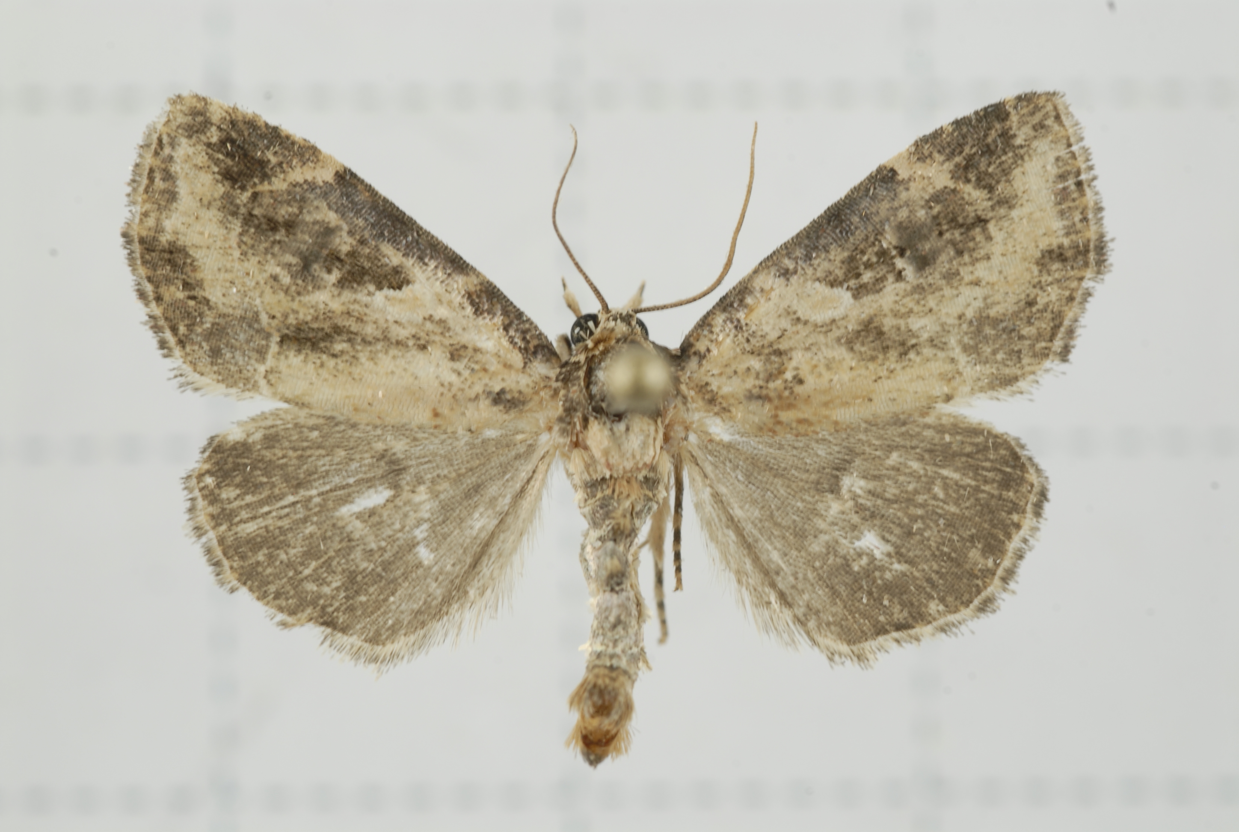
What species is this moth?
Pseudodeltote postvittata
